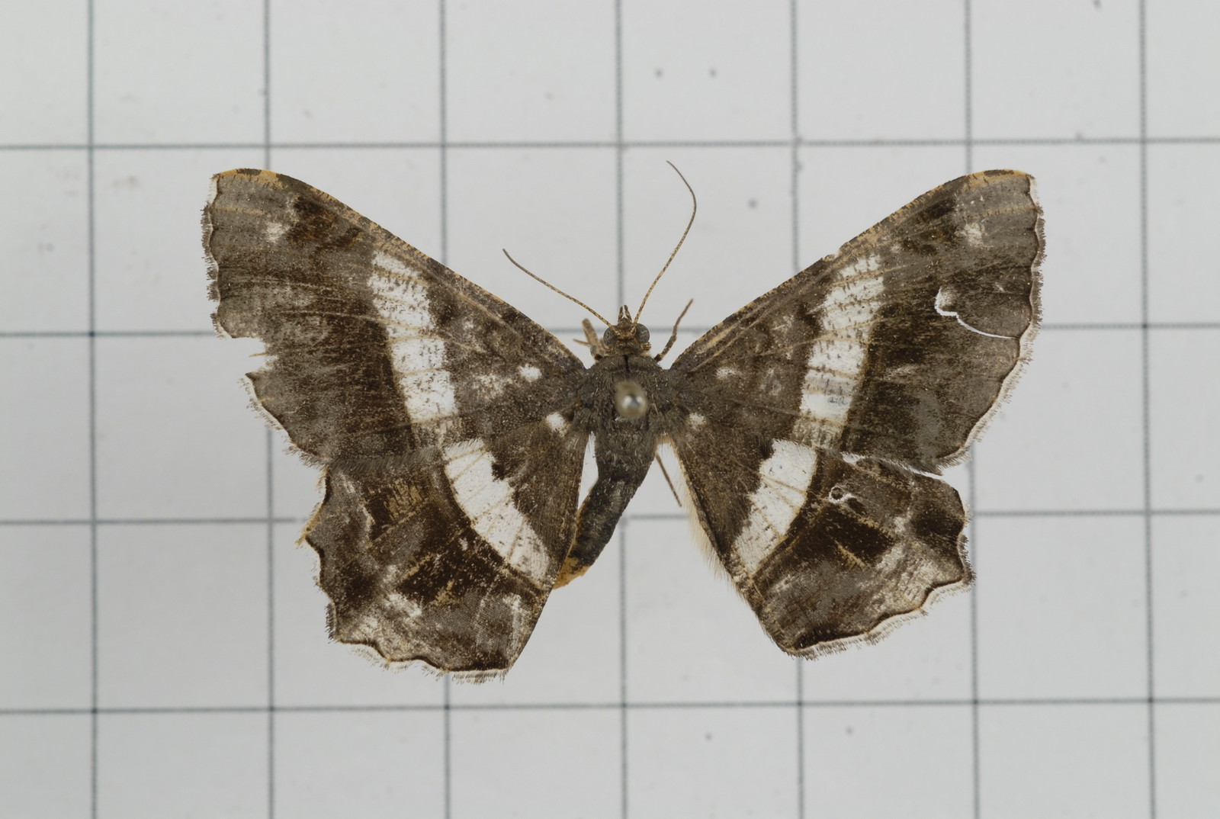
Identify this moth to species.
Chiasmia eleonora eleonora
